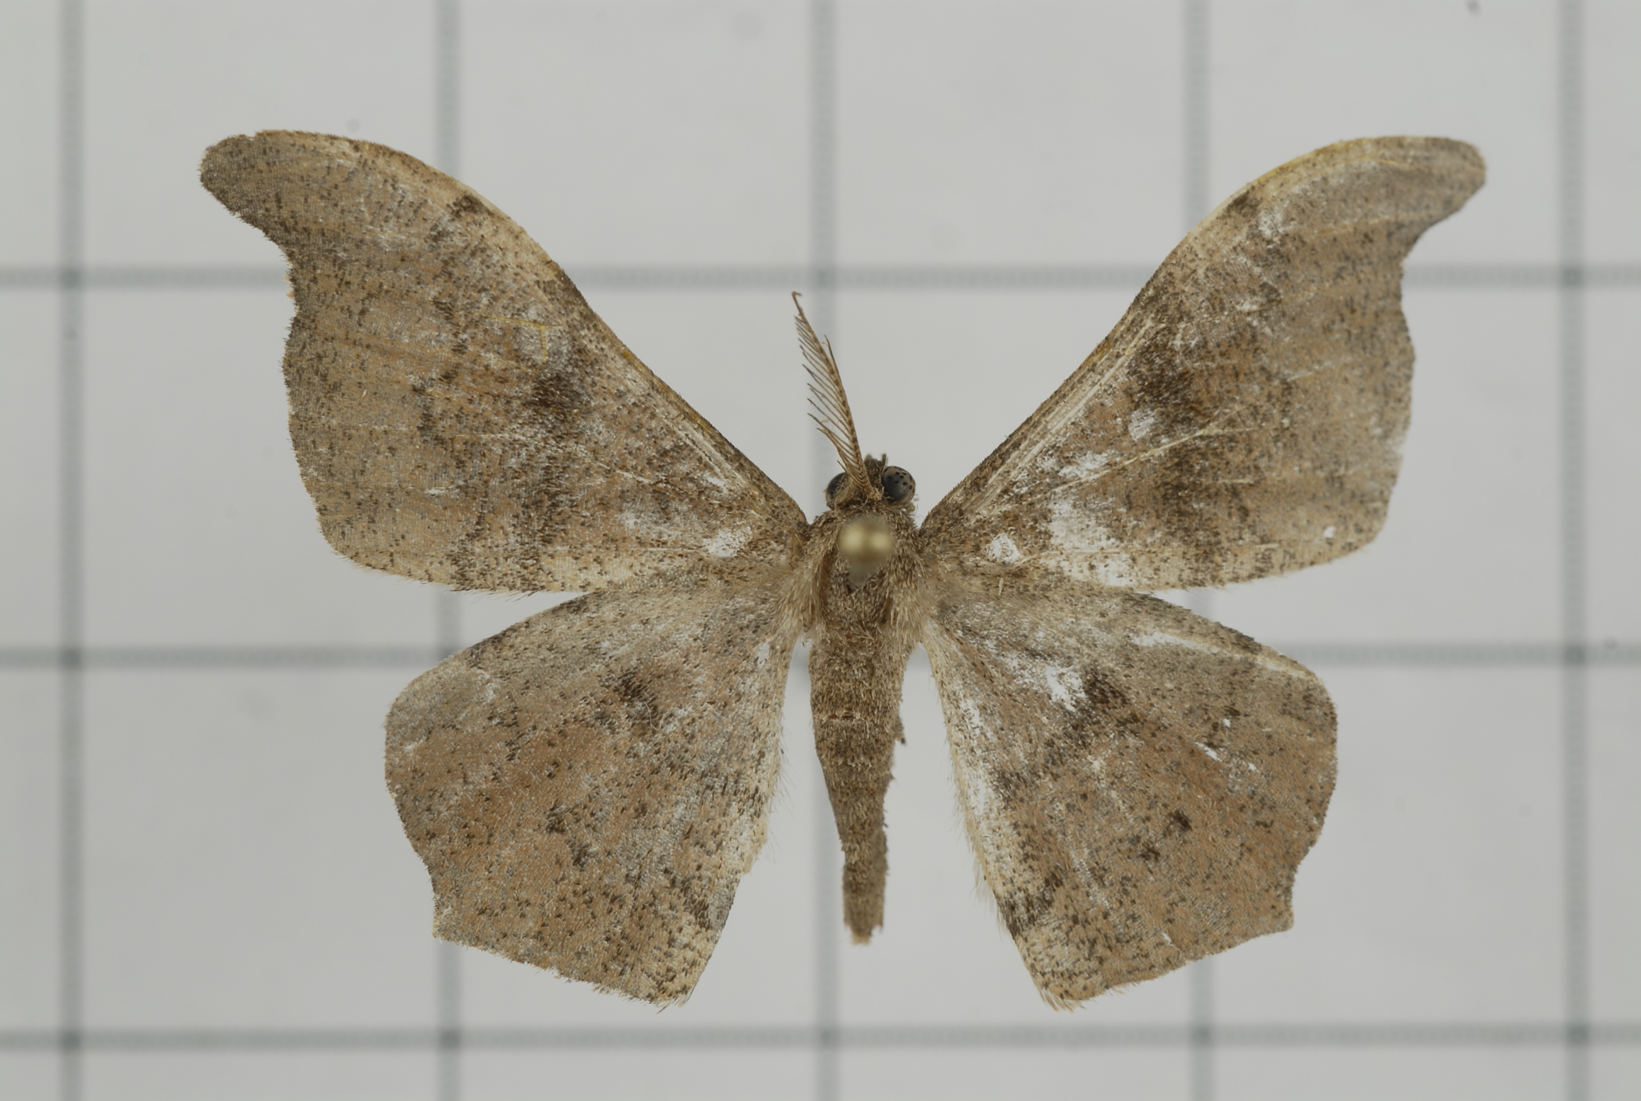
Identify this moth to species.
Hyposidra talaca talaca
